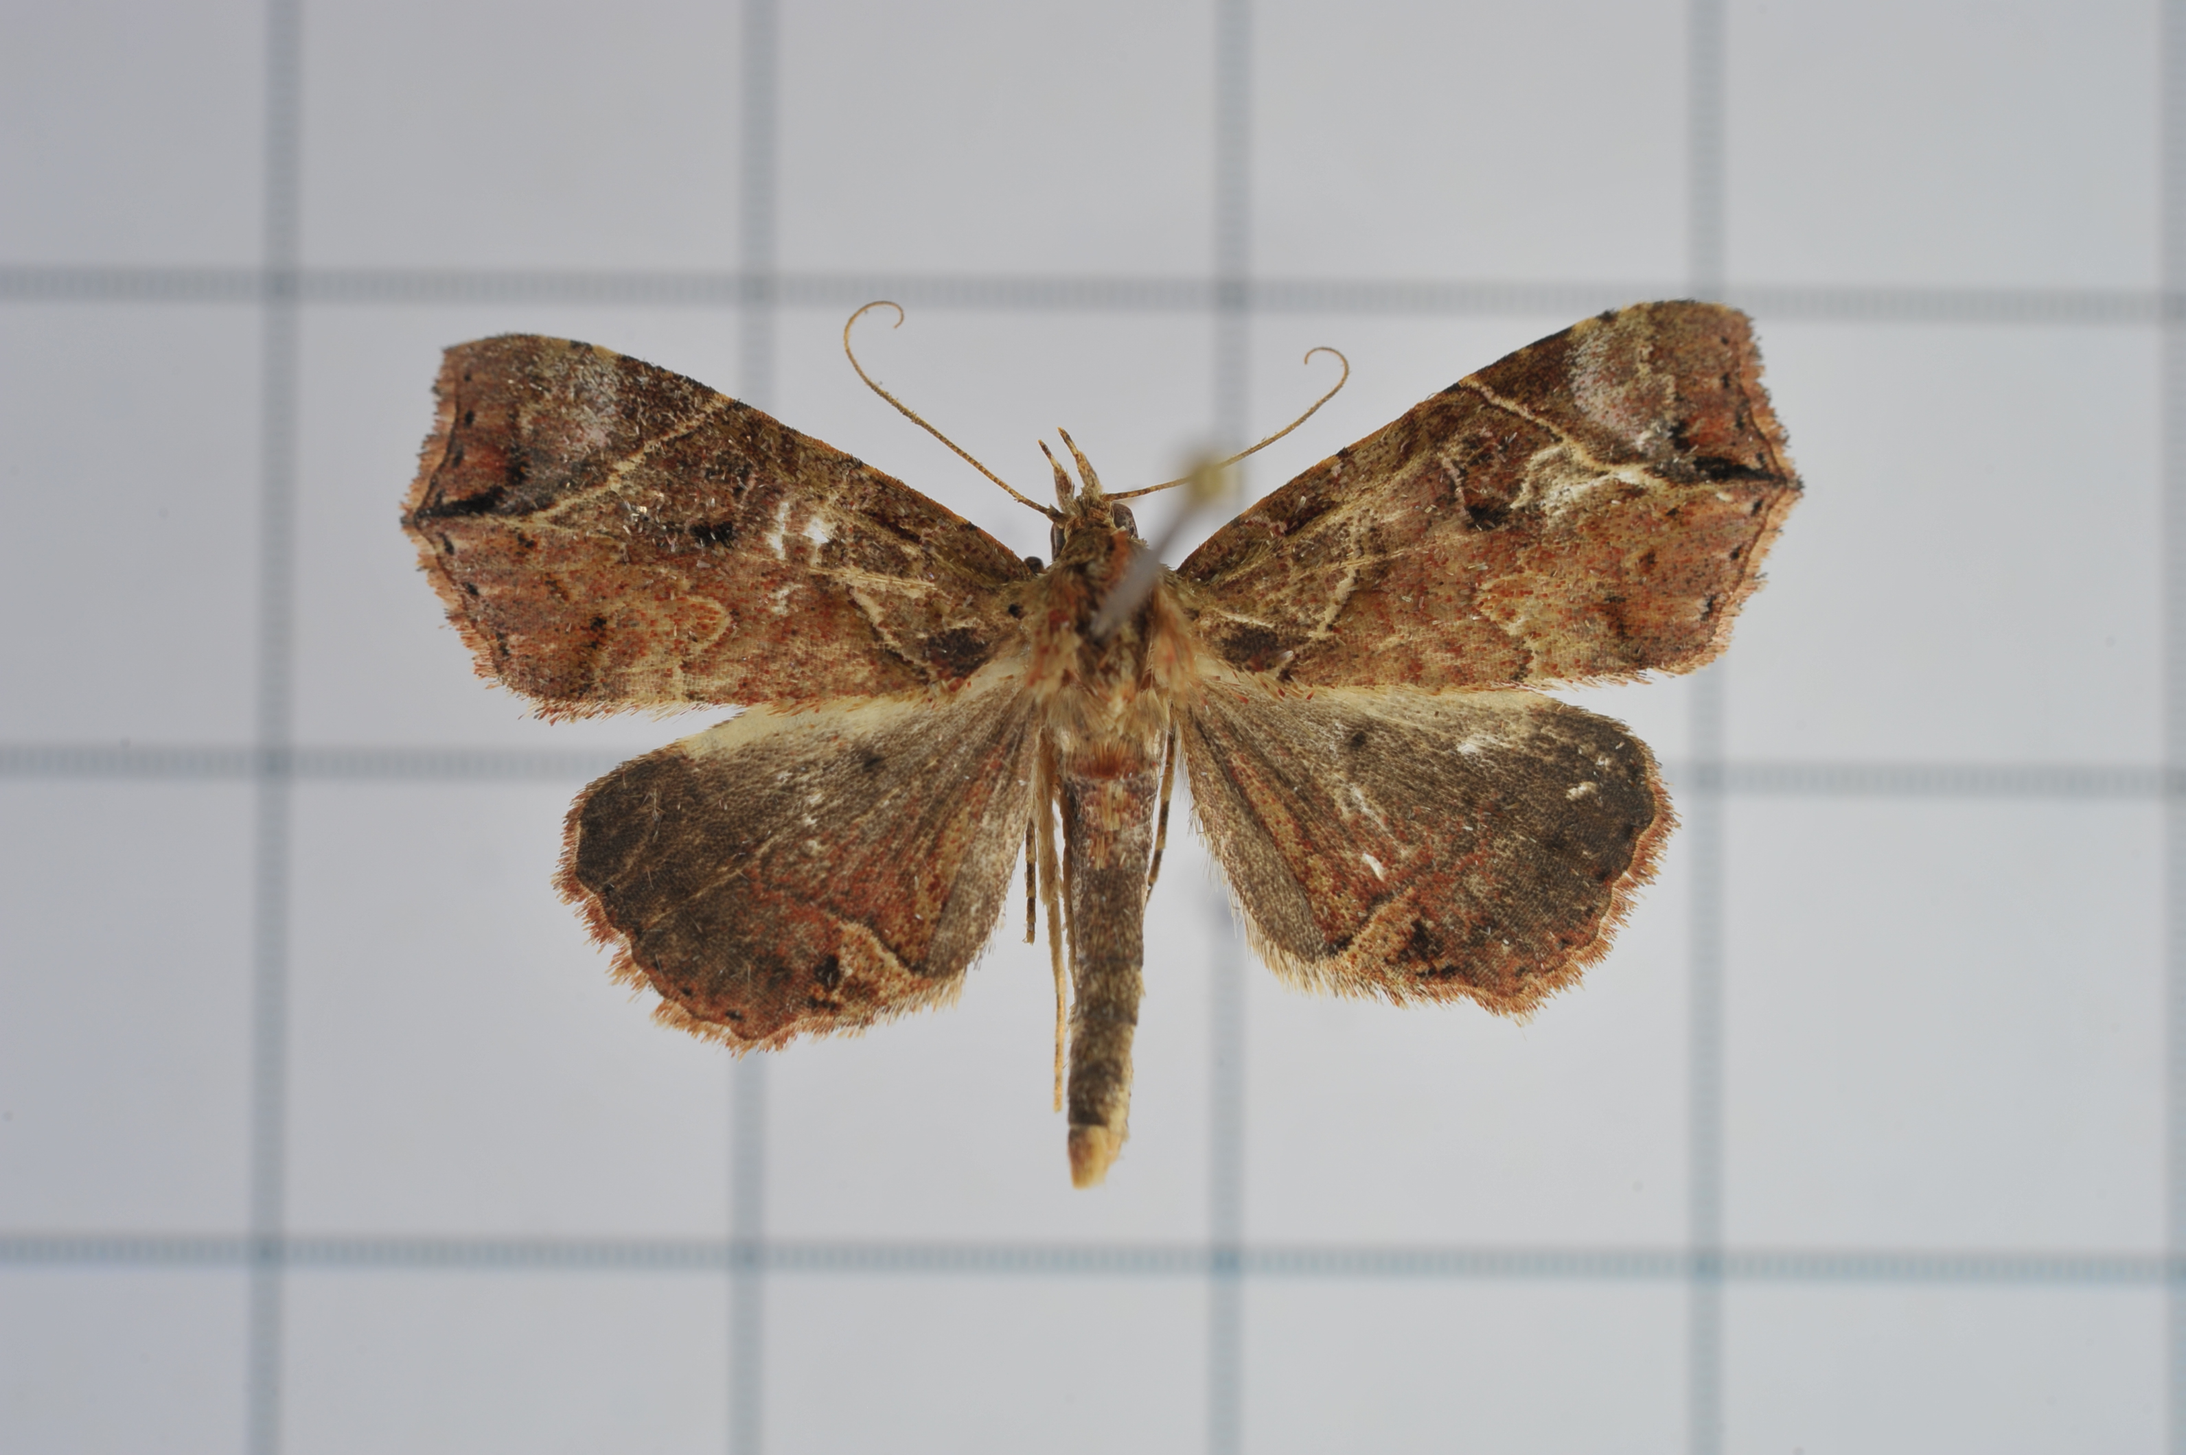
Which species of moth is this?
Parolulis renalis
